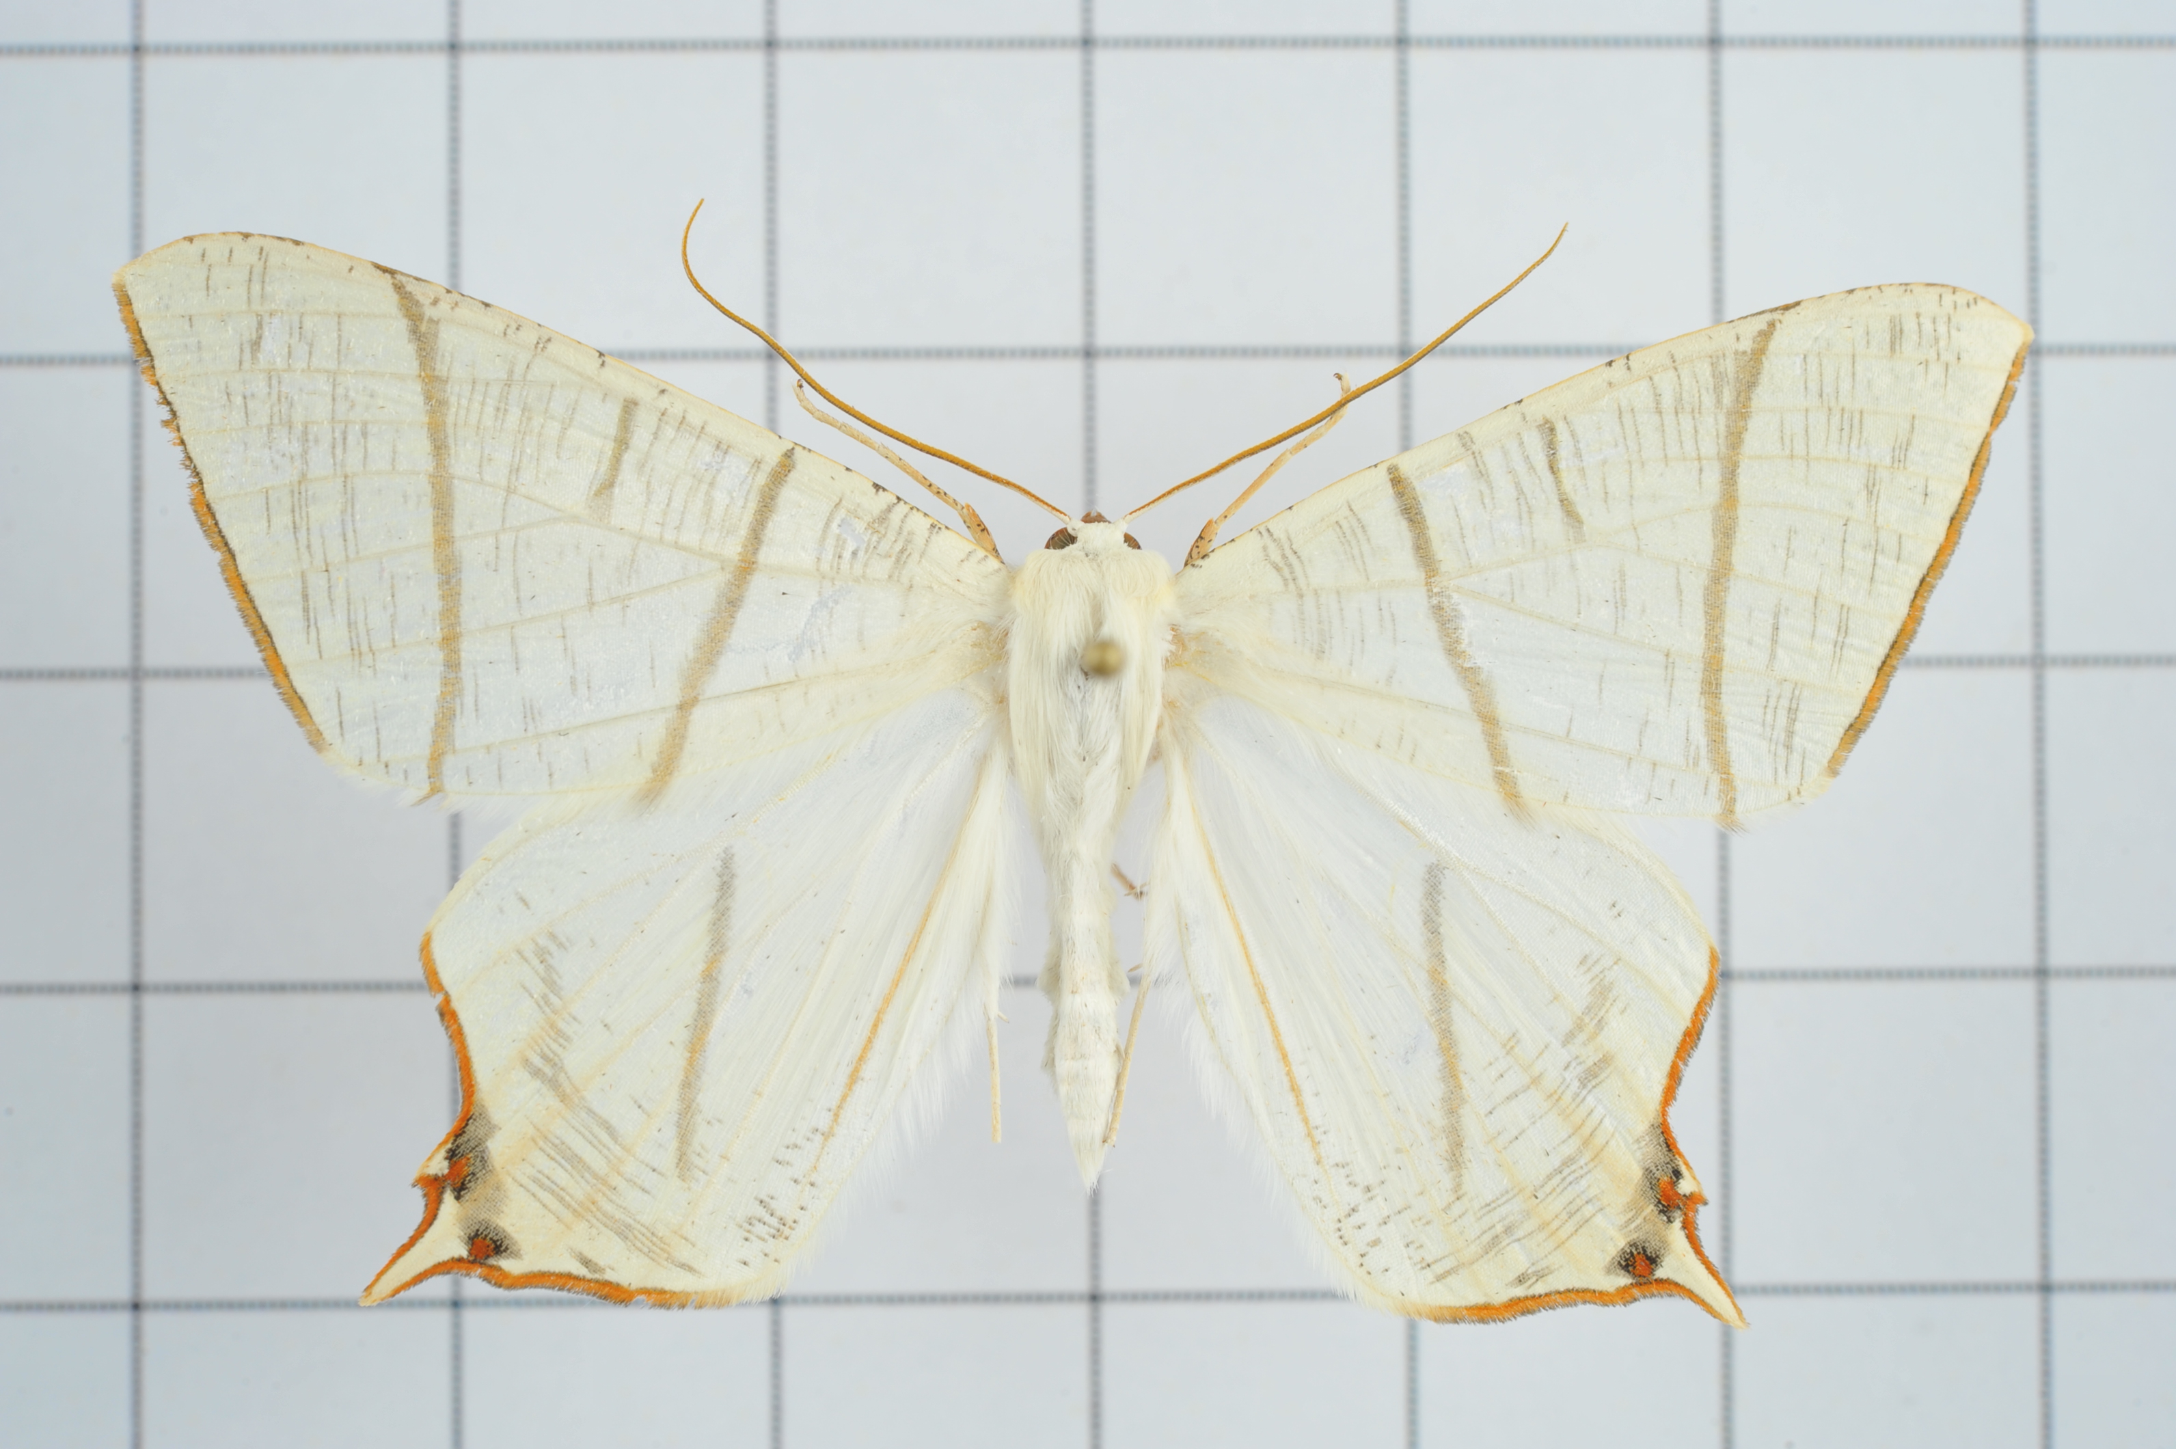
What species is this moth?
Ourapteryx yerburii virescens
